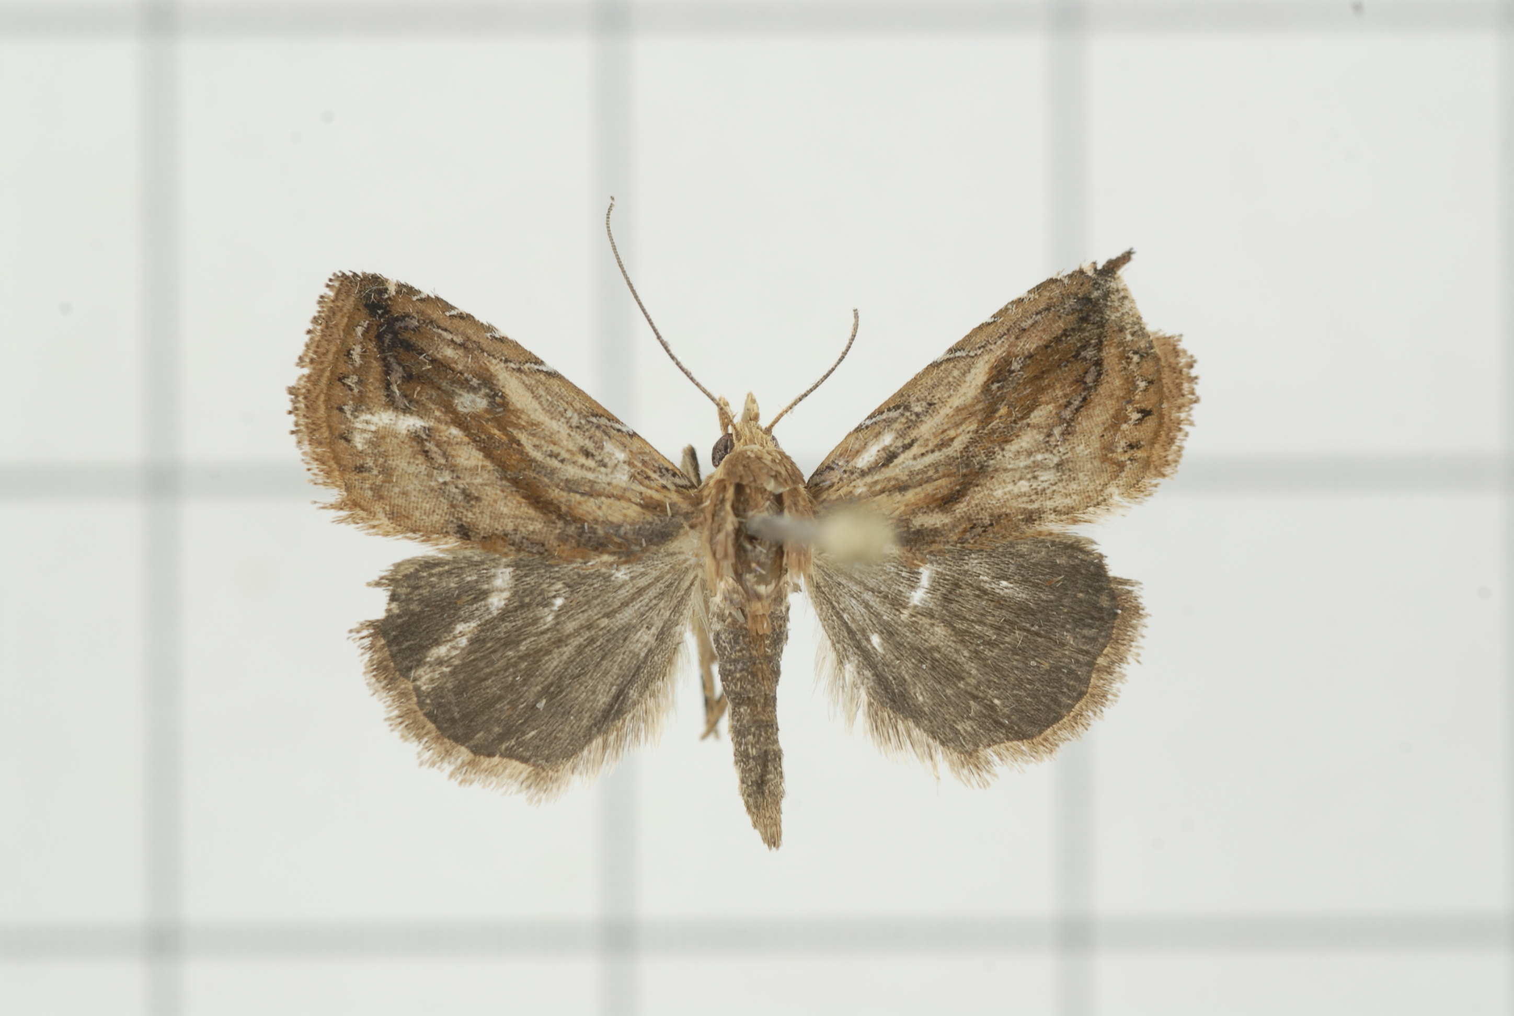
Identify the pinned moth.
Rivula striatura
